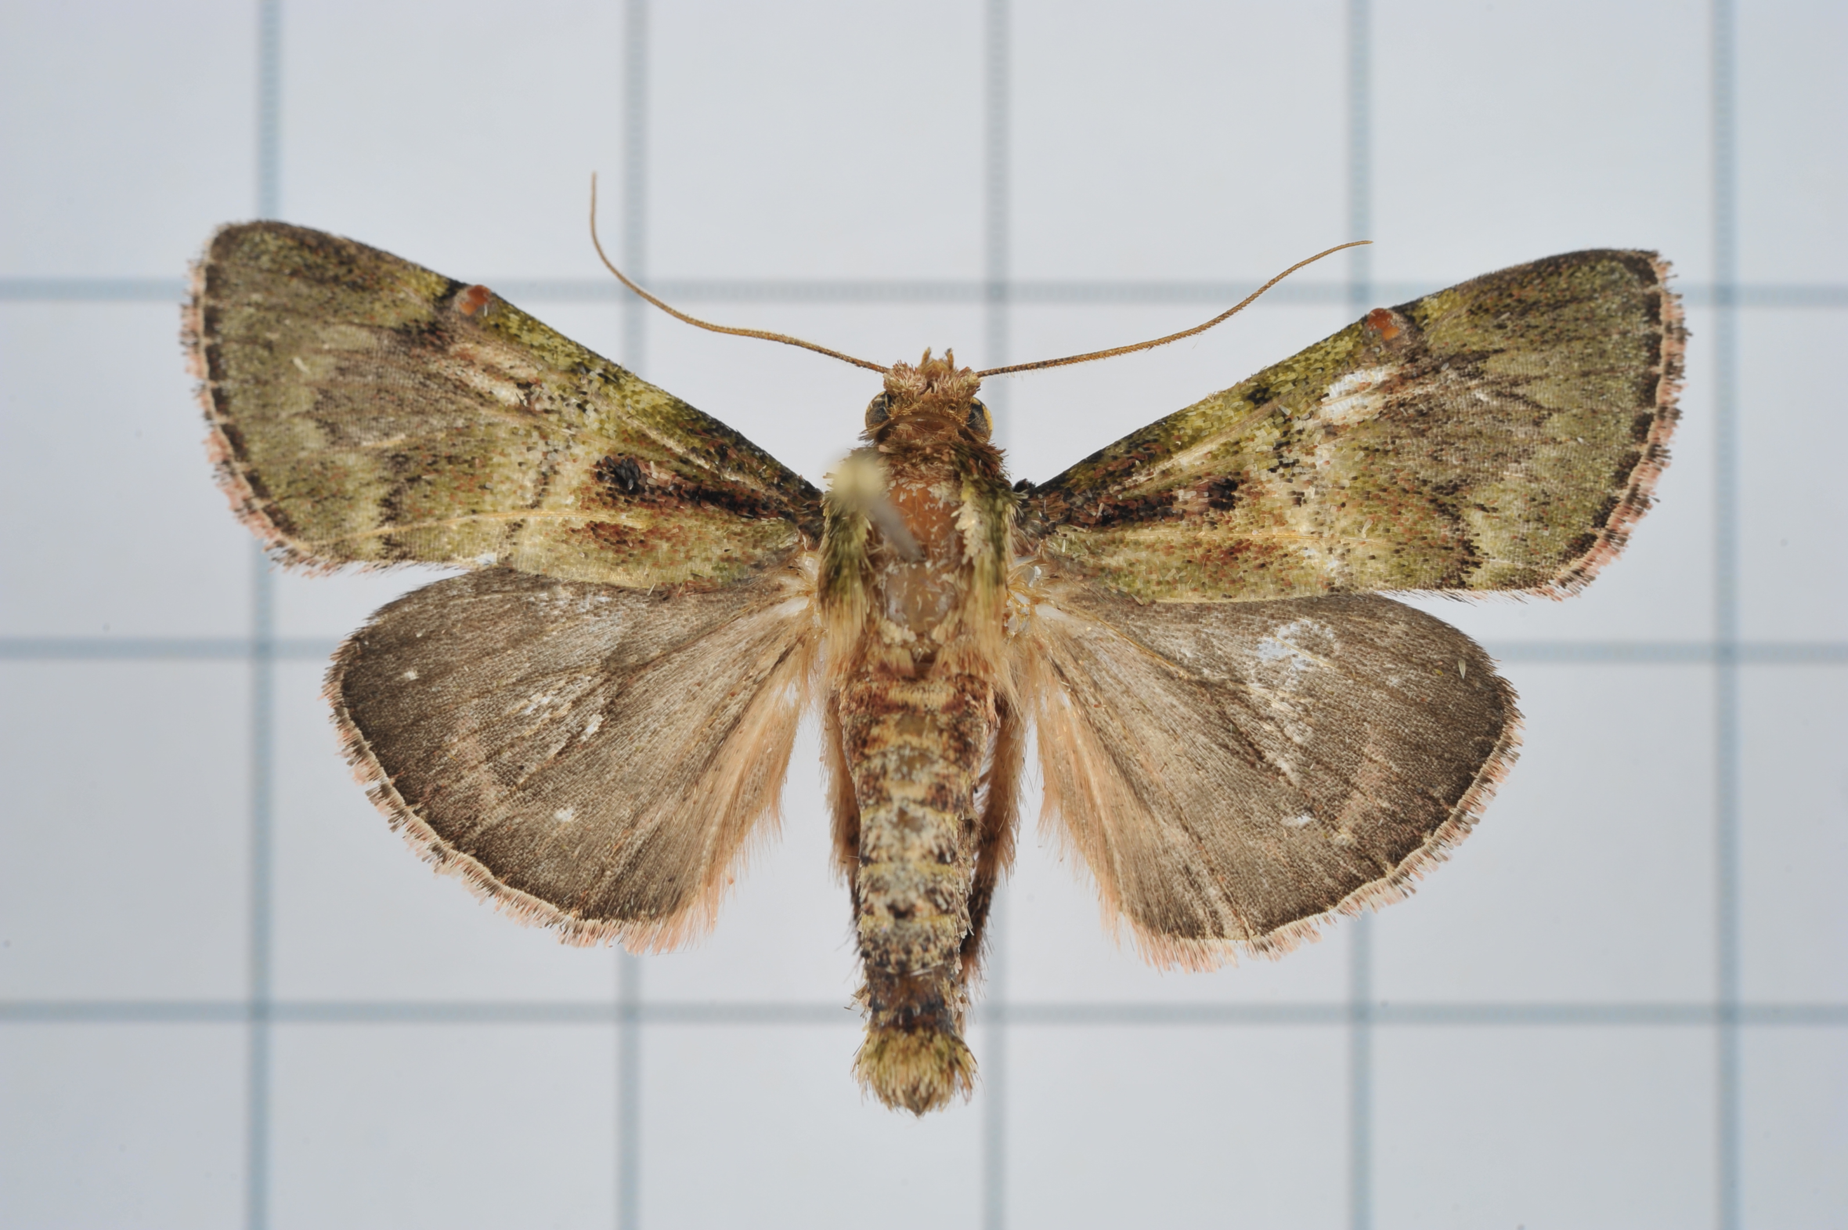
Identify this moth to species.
Locastra muscosalis
